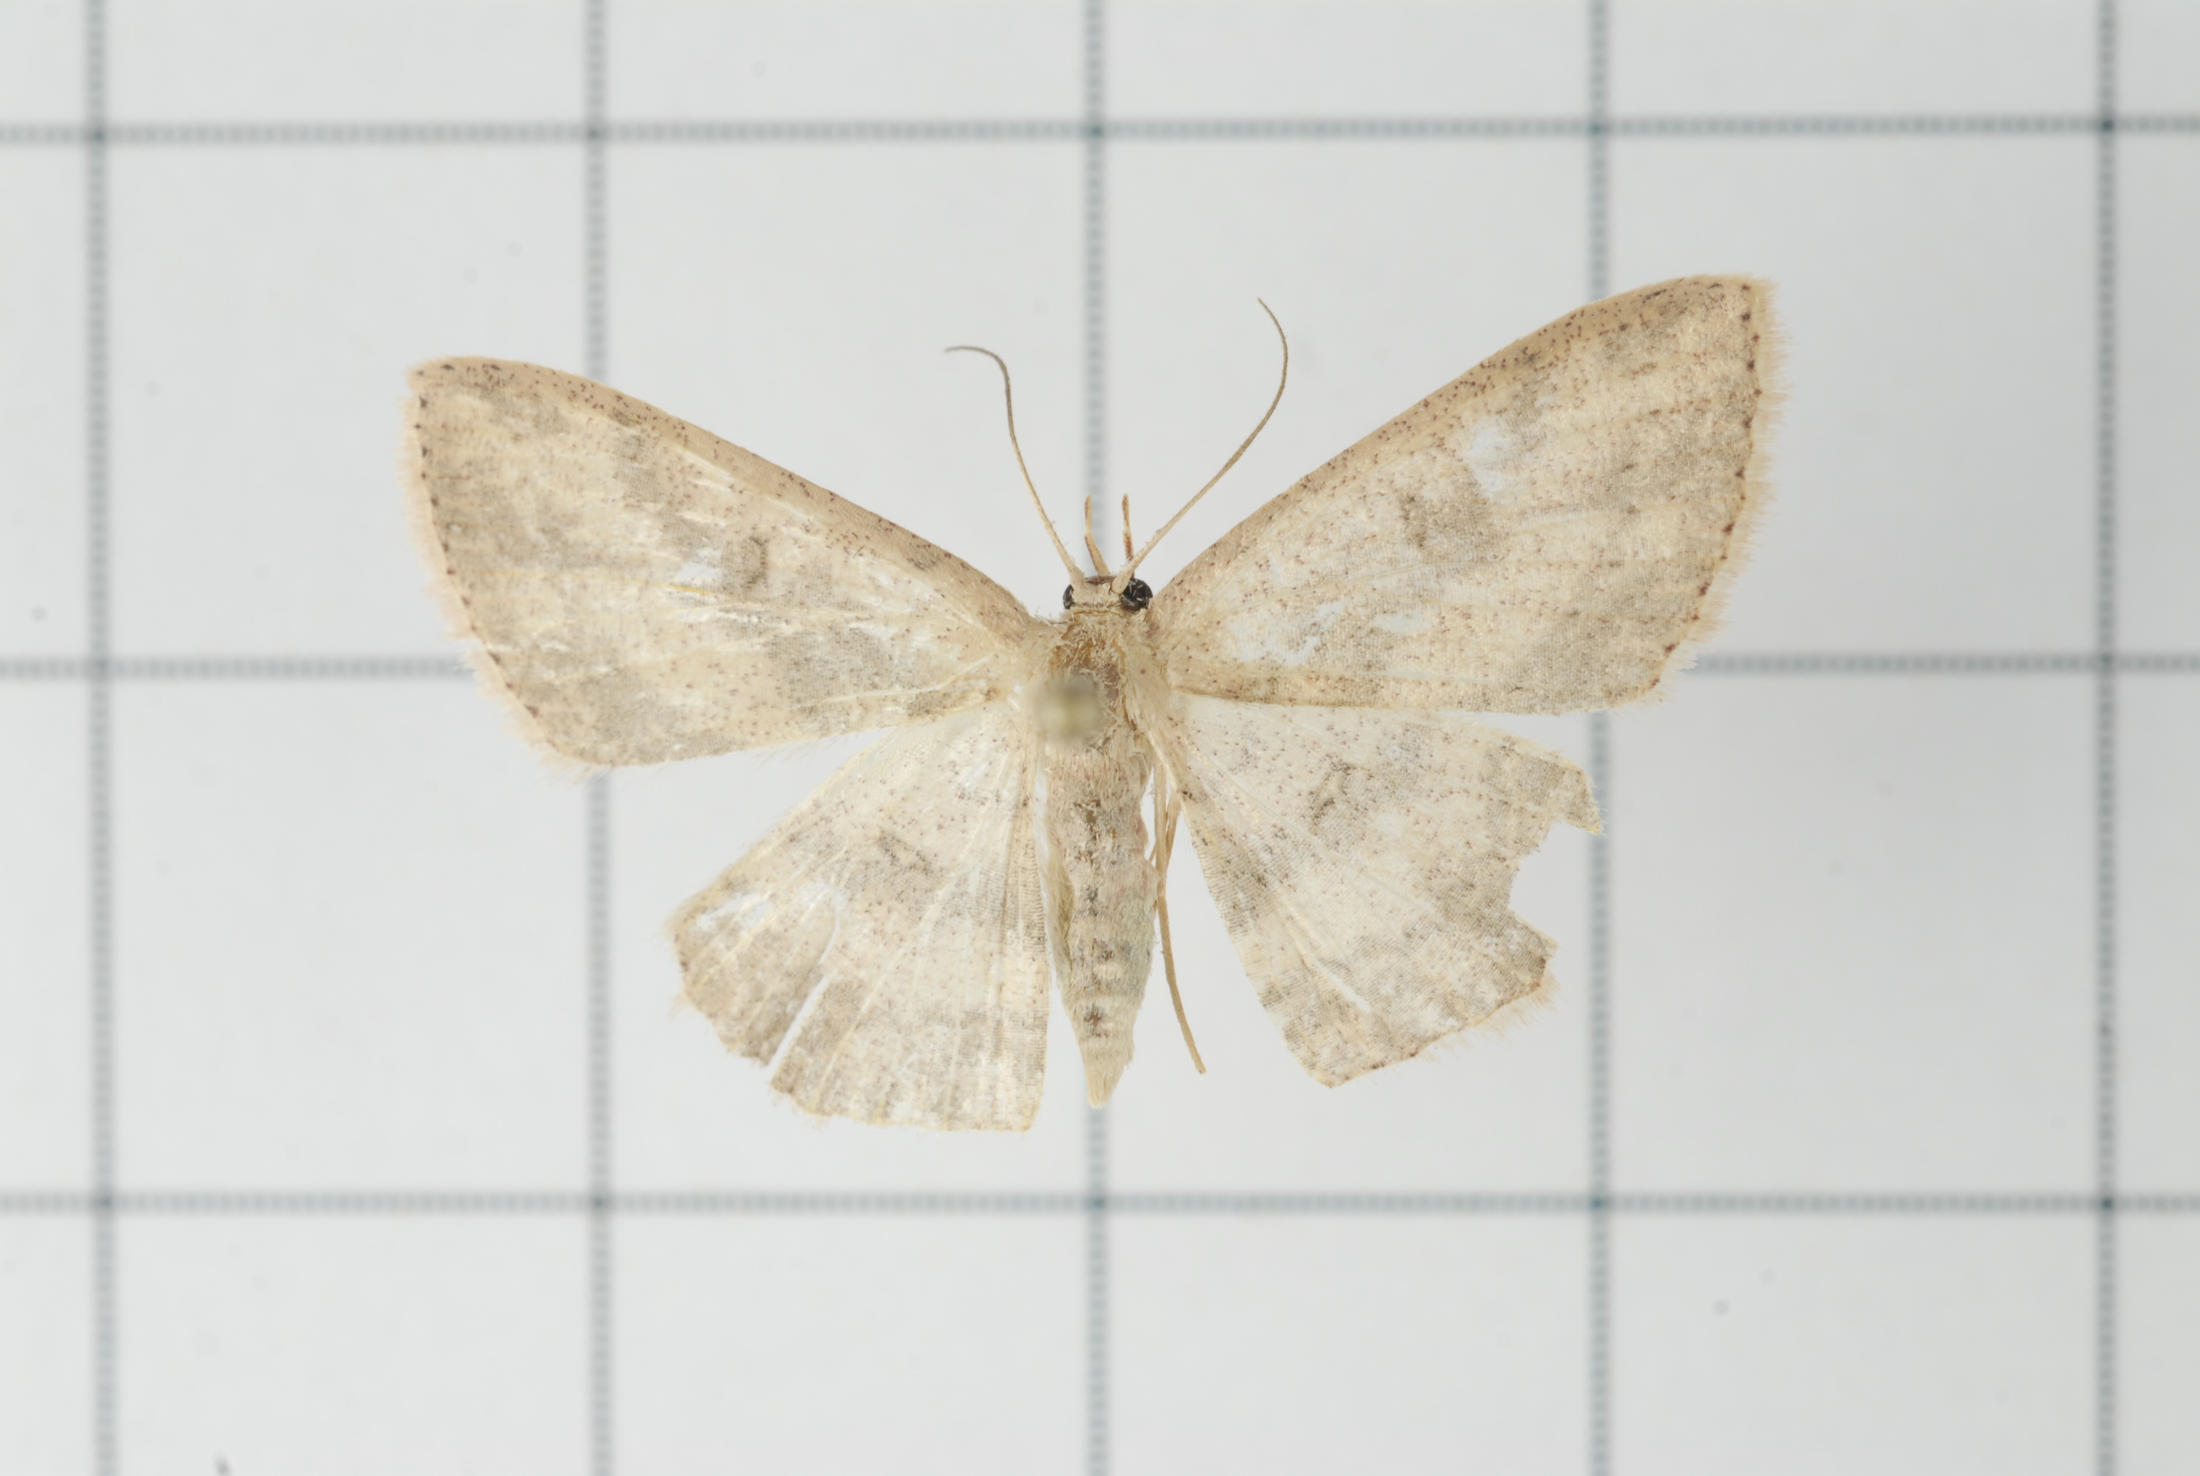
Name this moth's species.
Perixera minorata dubiosa
